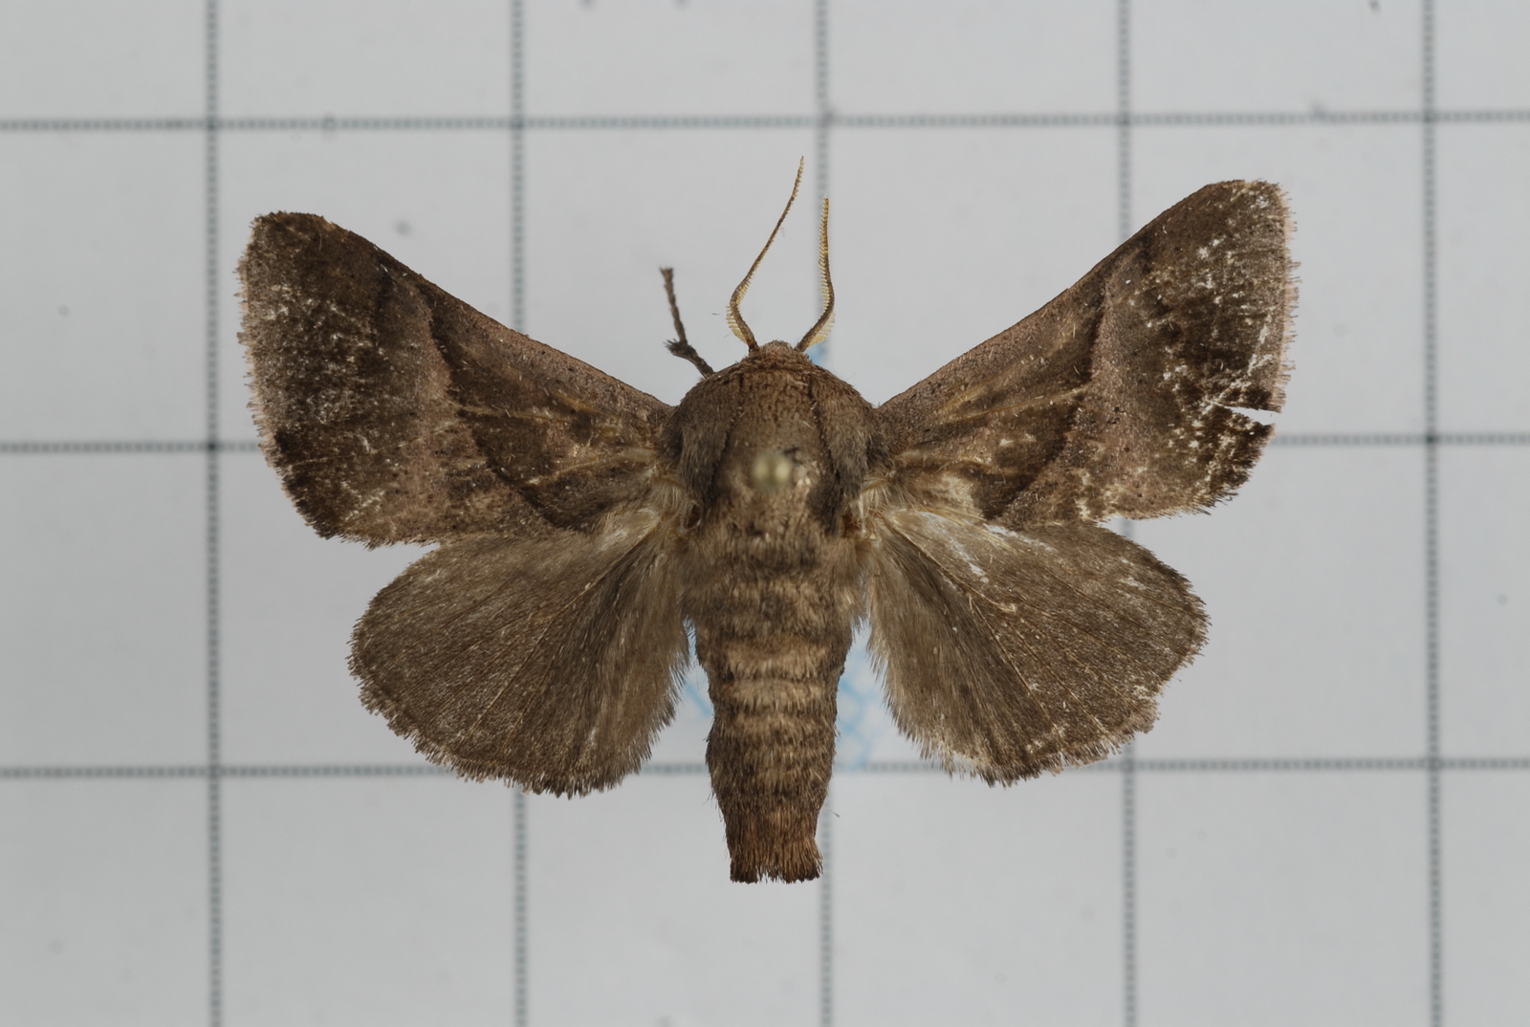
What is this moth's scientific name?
Setora postornata
